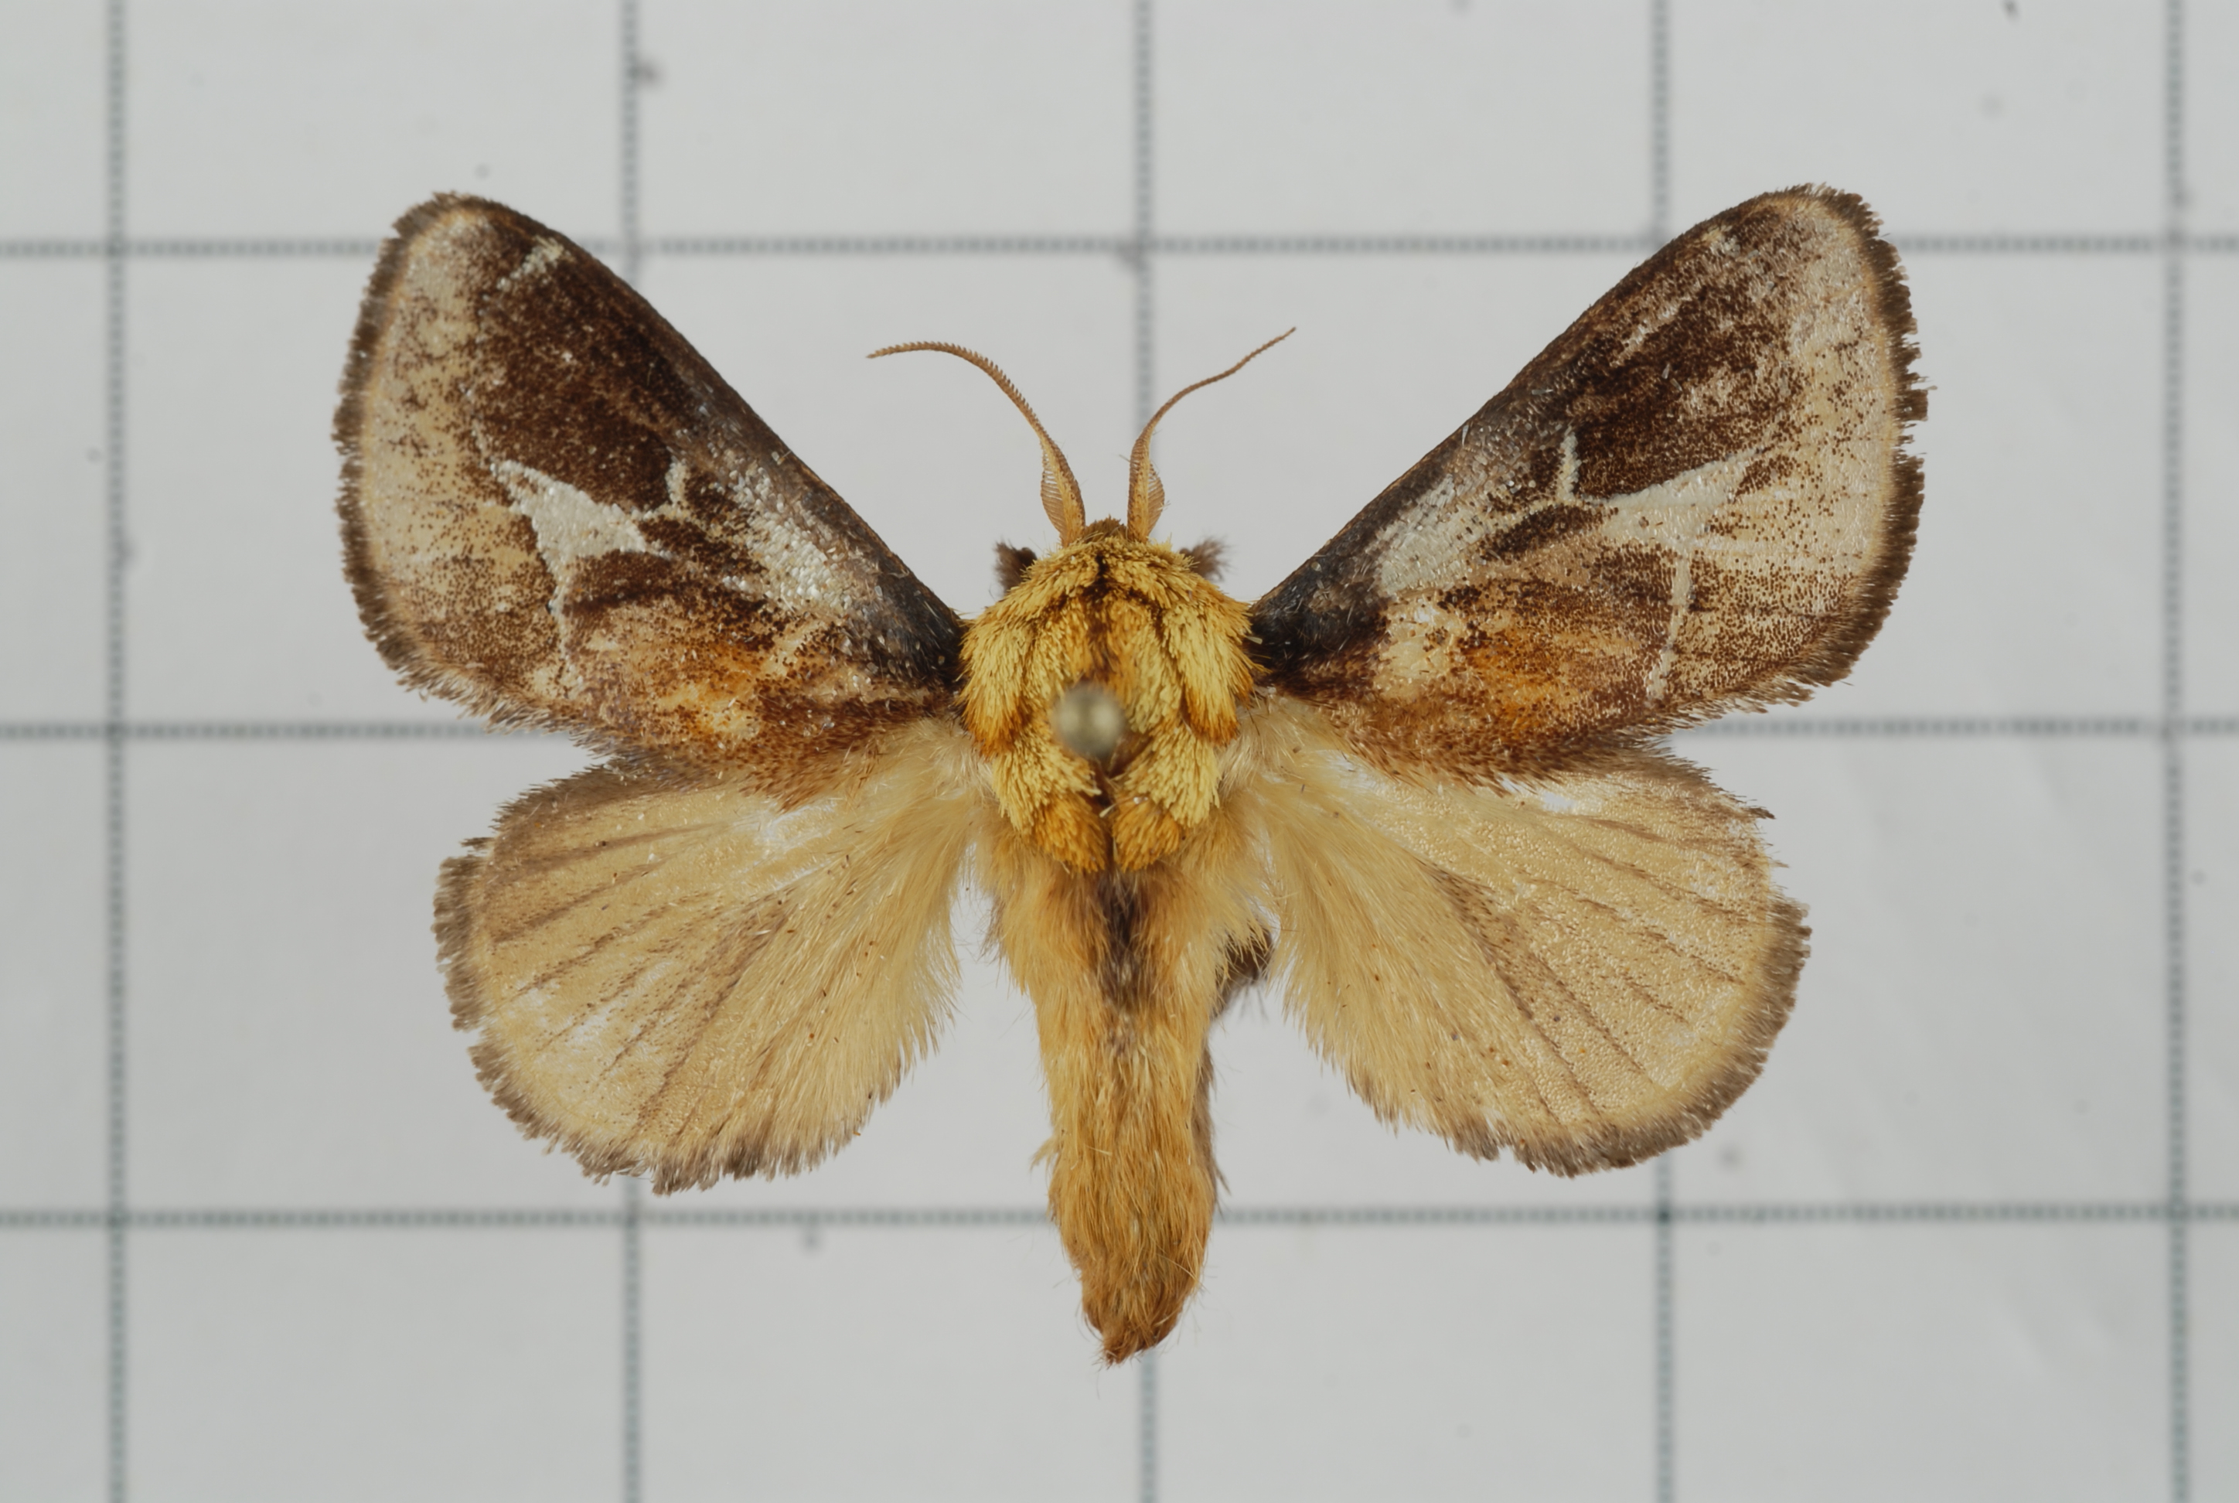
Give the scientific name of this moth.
Miresa fulgida
